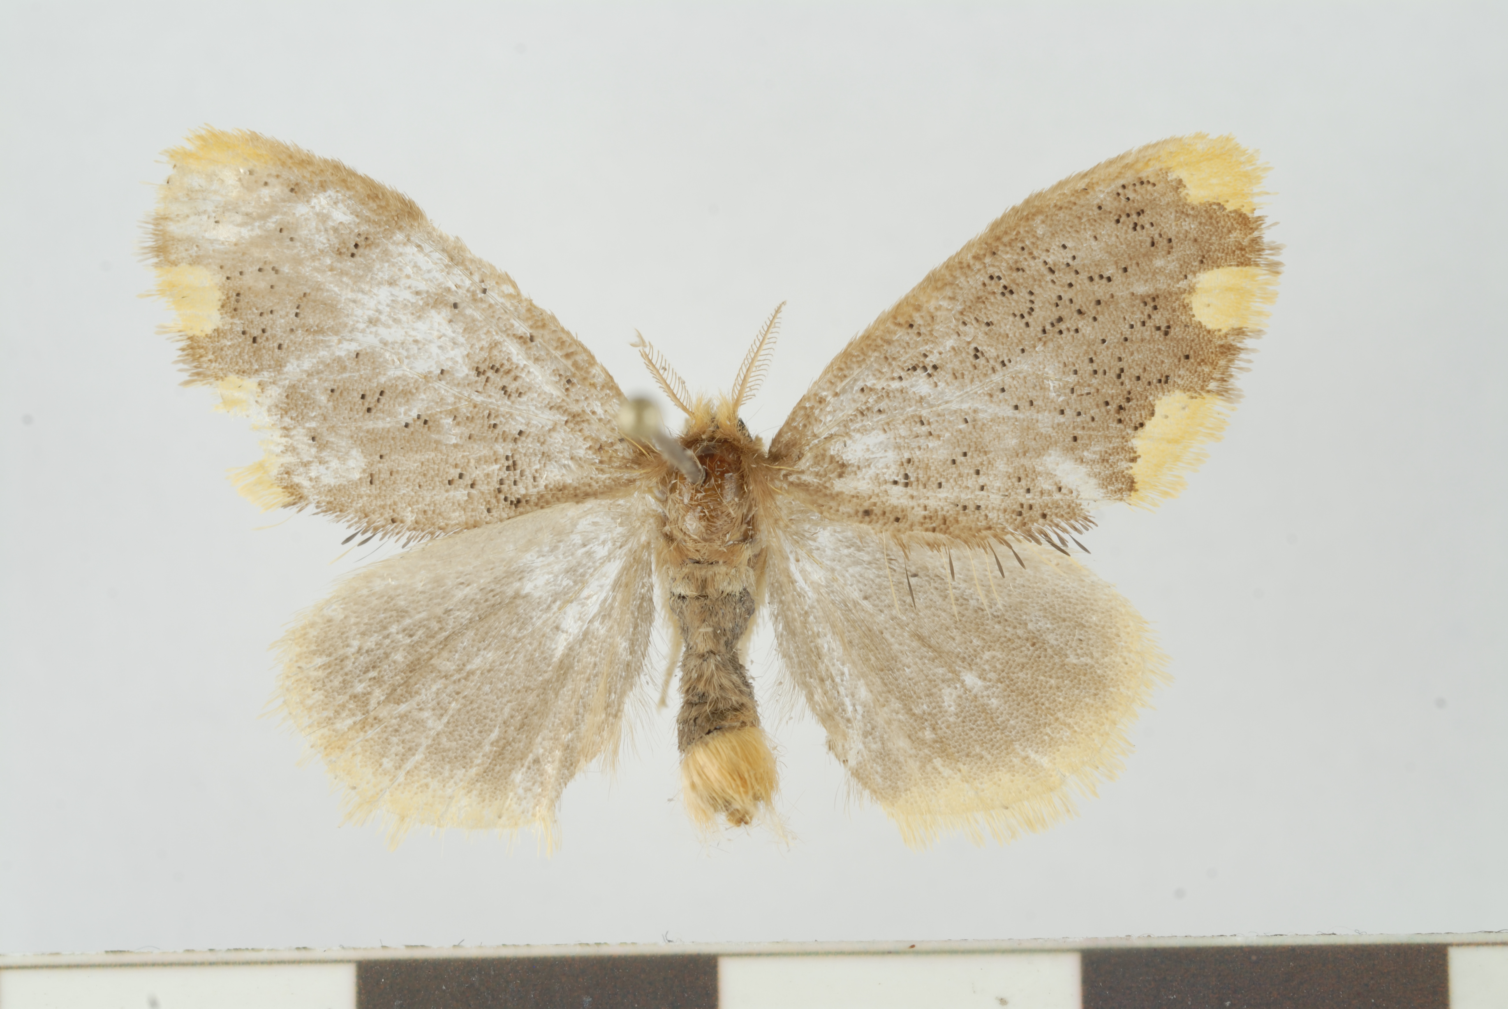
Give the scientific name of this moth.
Somena scintillans
